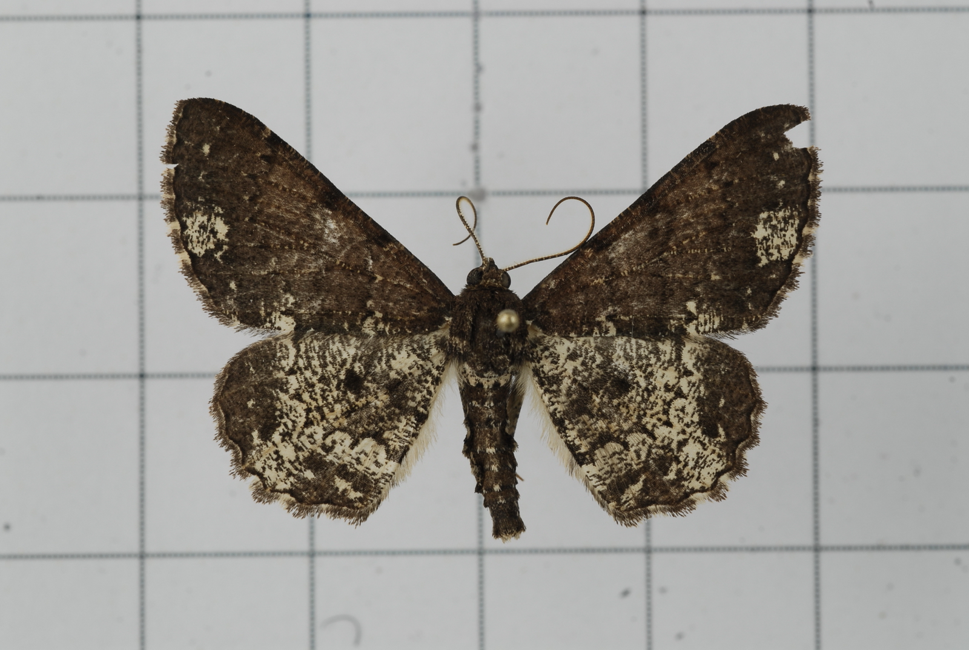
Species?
Abaciscus tristis tristis
